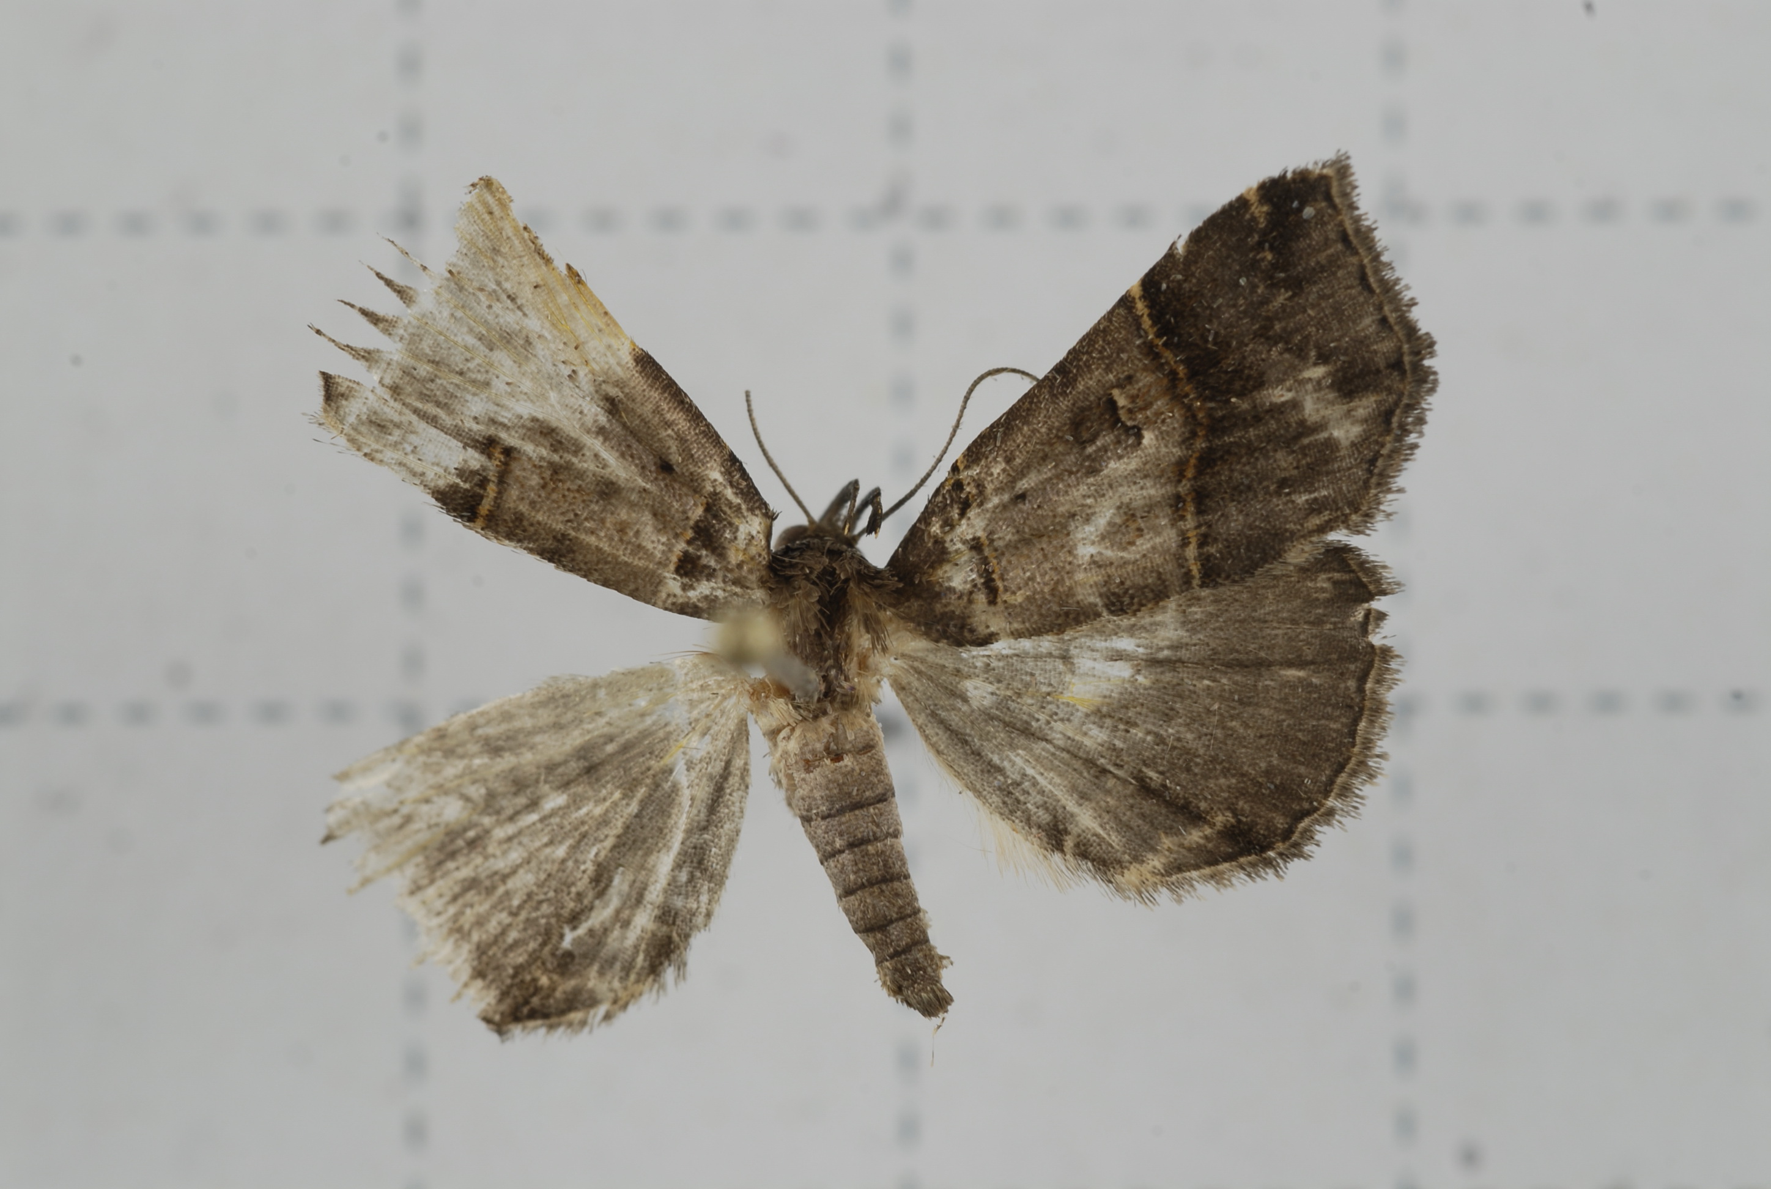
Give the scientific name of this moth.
Bertula kosemponica
